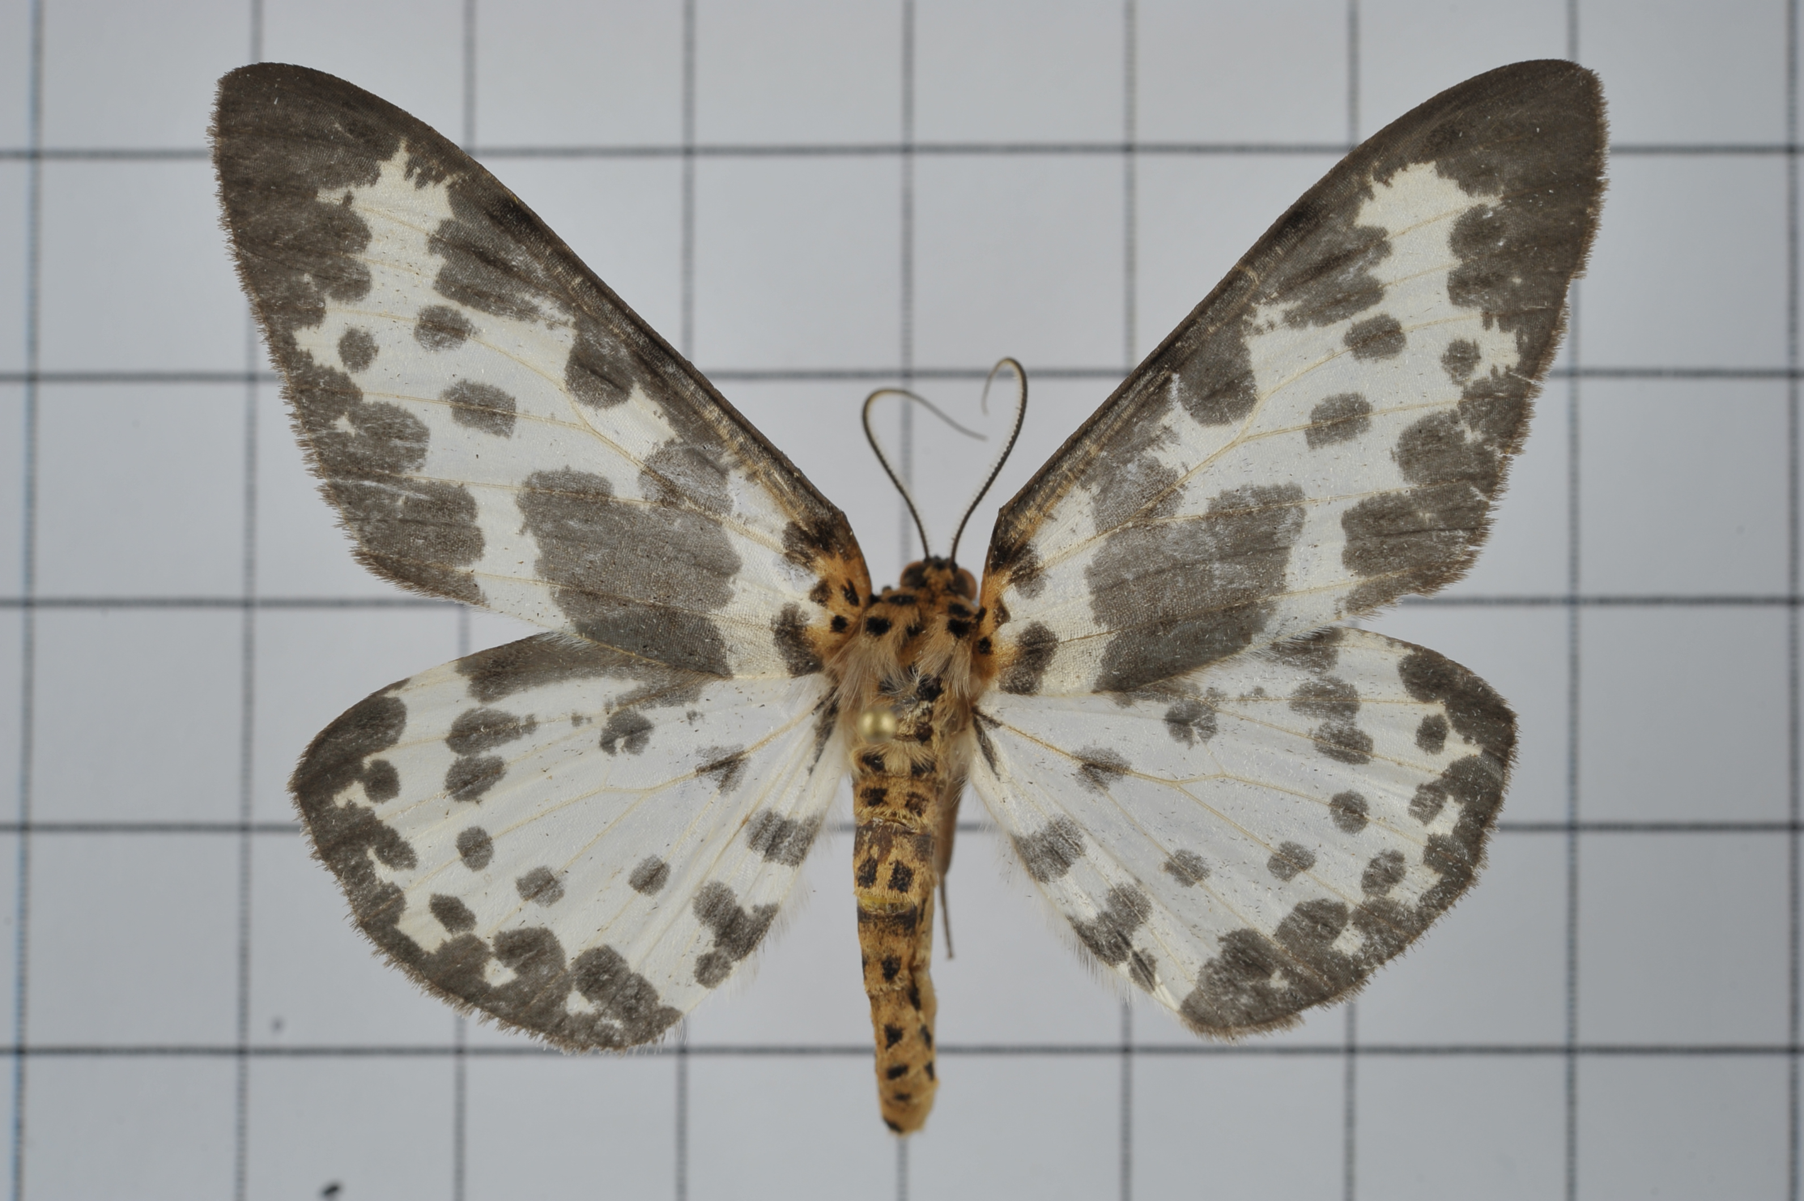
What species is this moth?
Percnia longitermen
